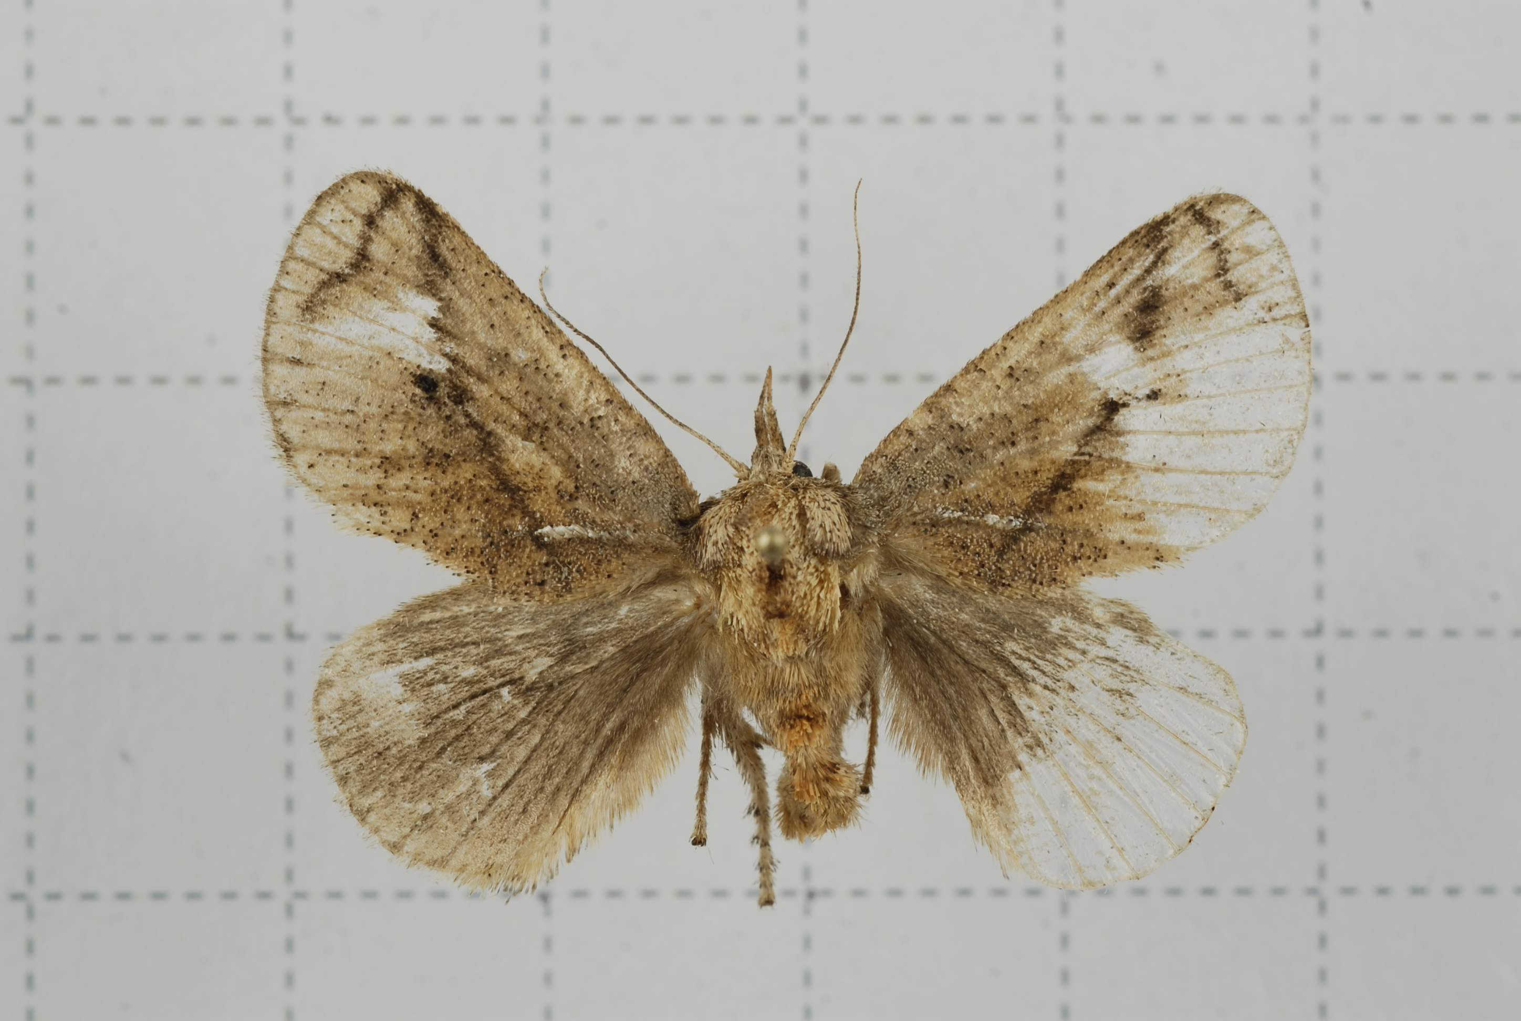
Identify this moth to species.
Thosea sinensis
